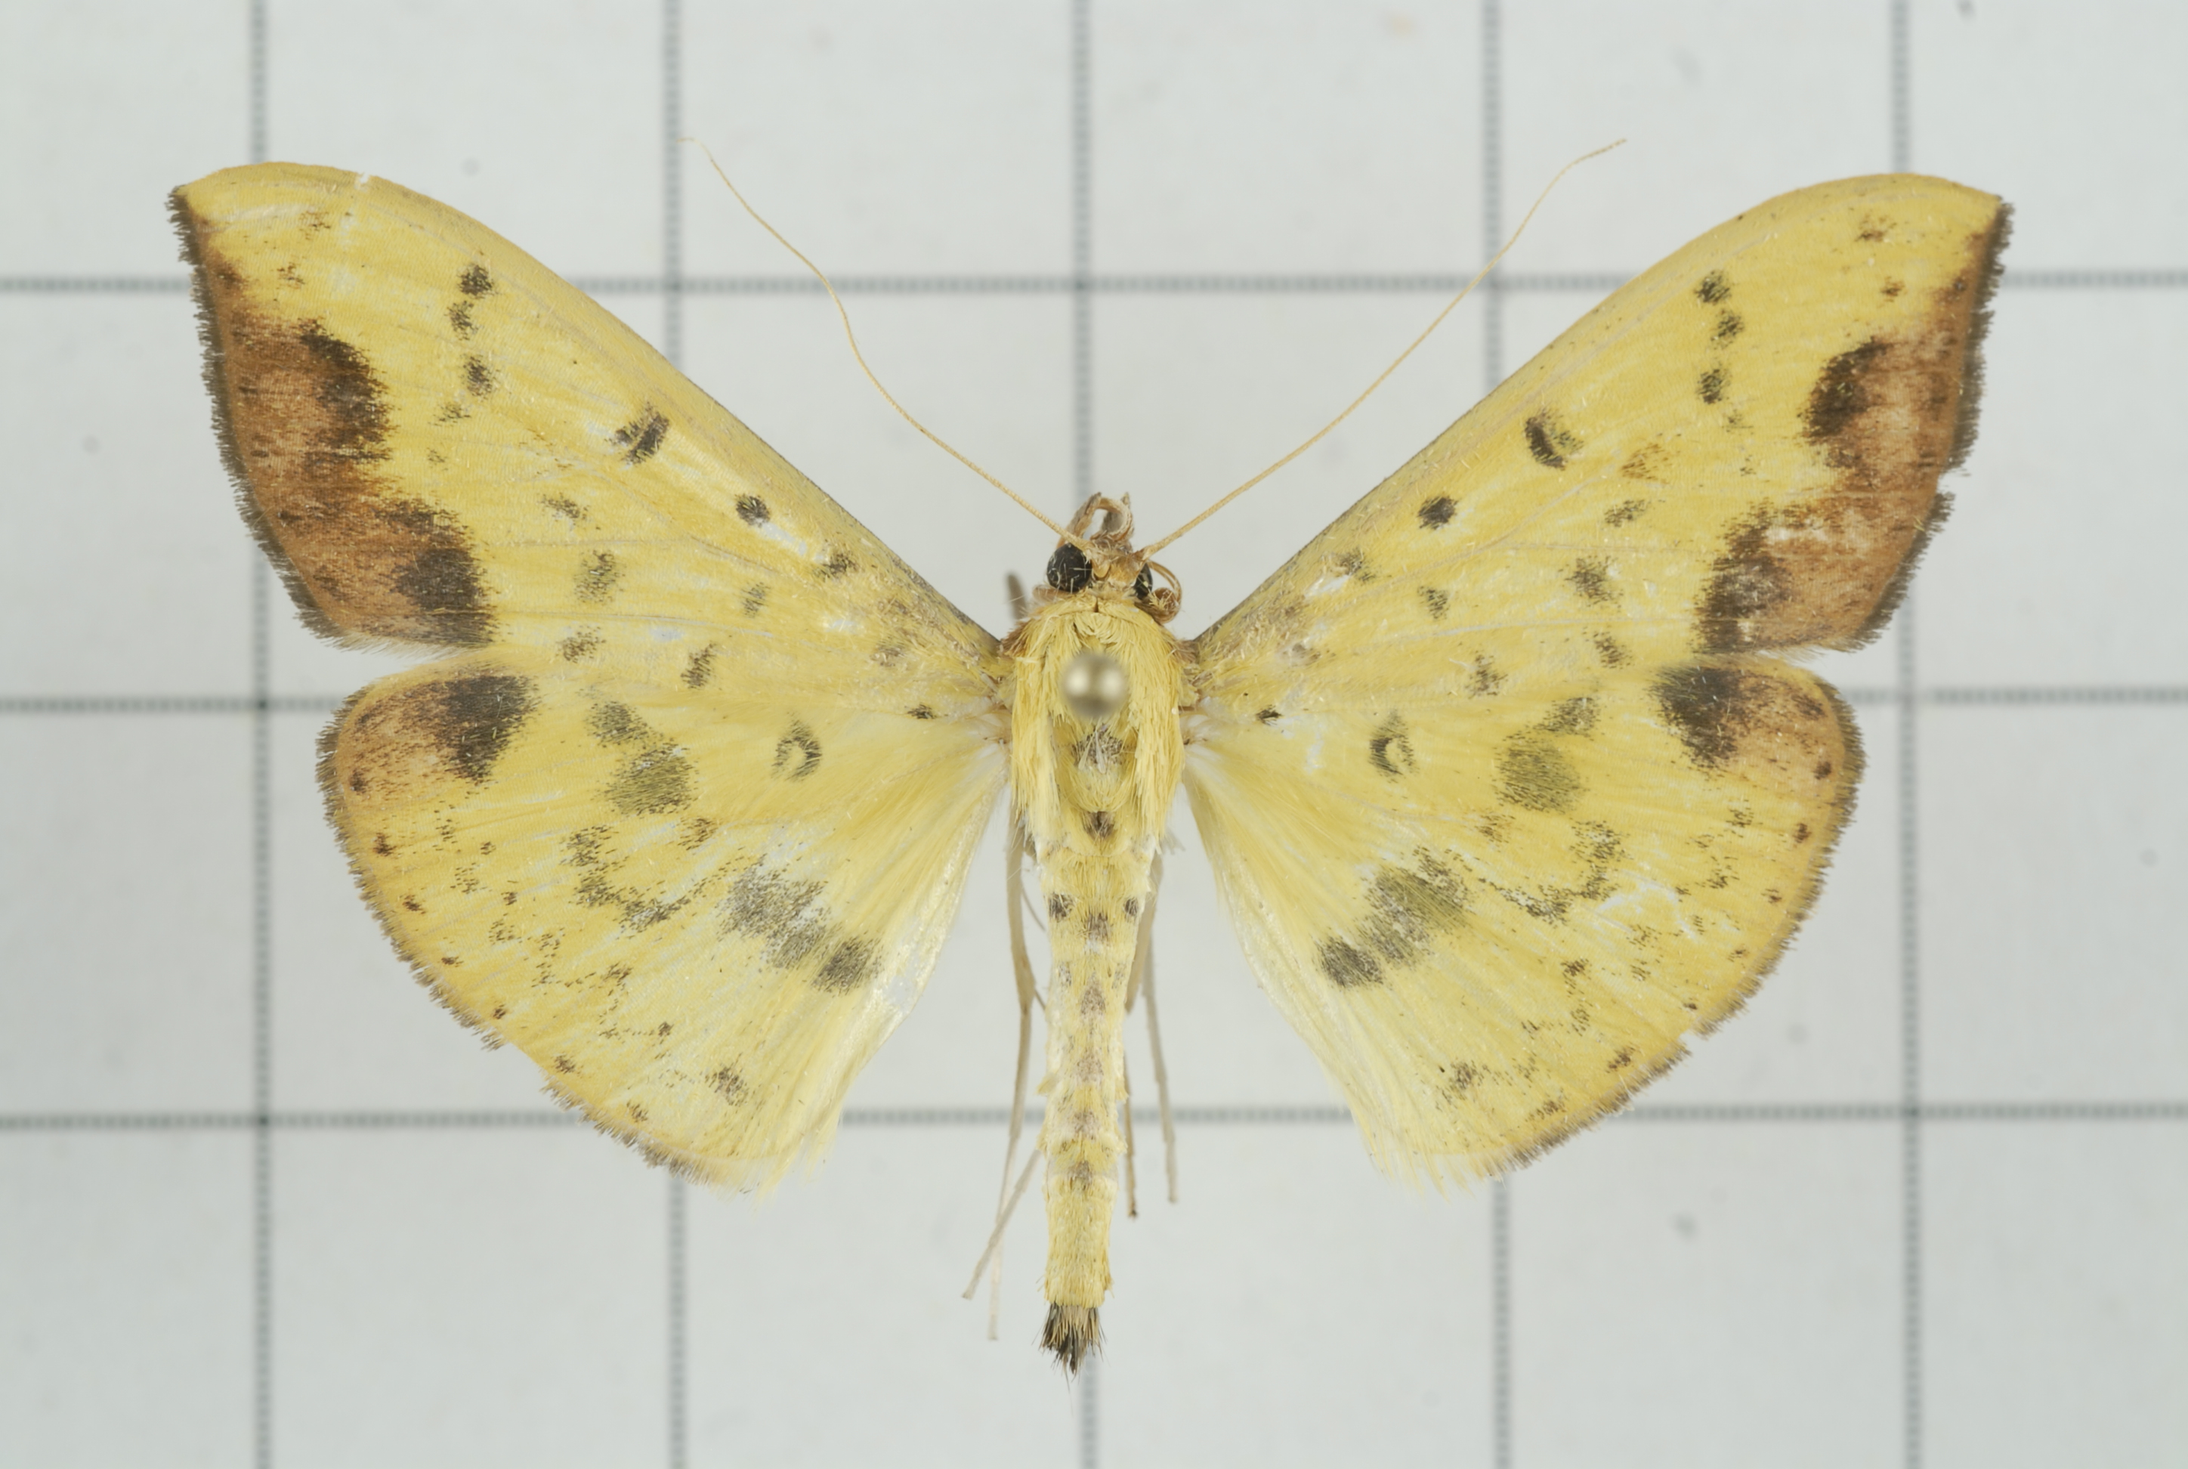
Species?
Botyodes principalis
